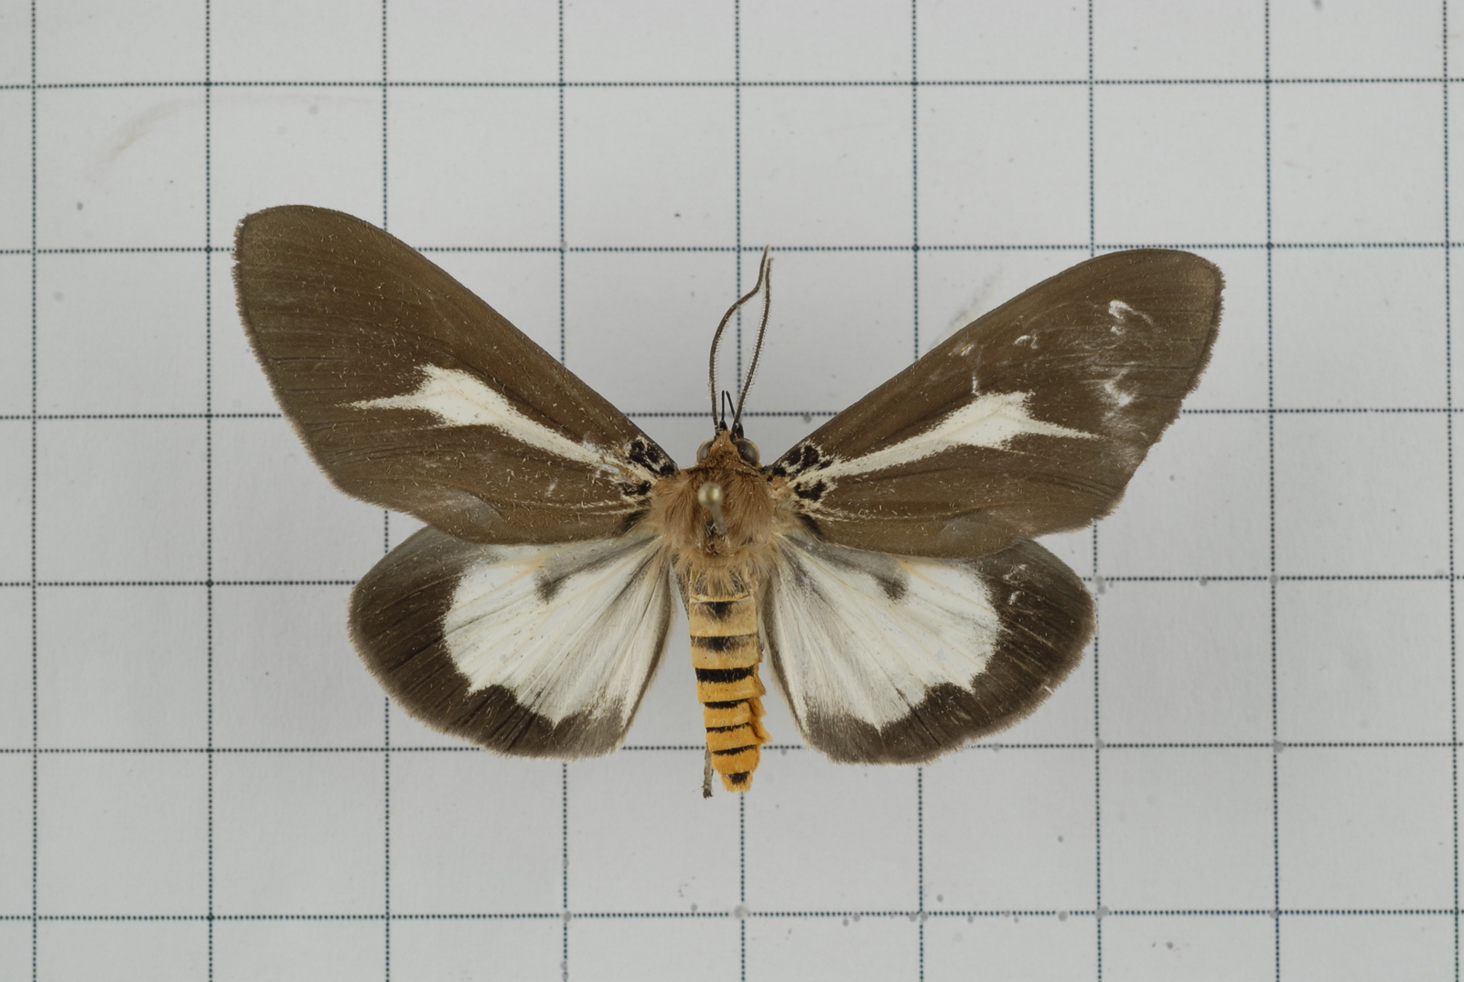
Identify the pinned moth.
Asota heliconia zebrina
